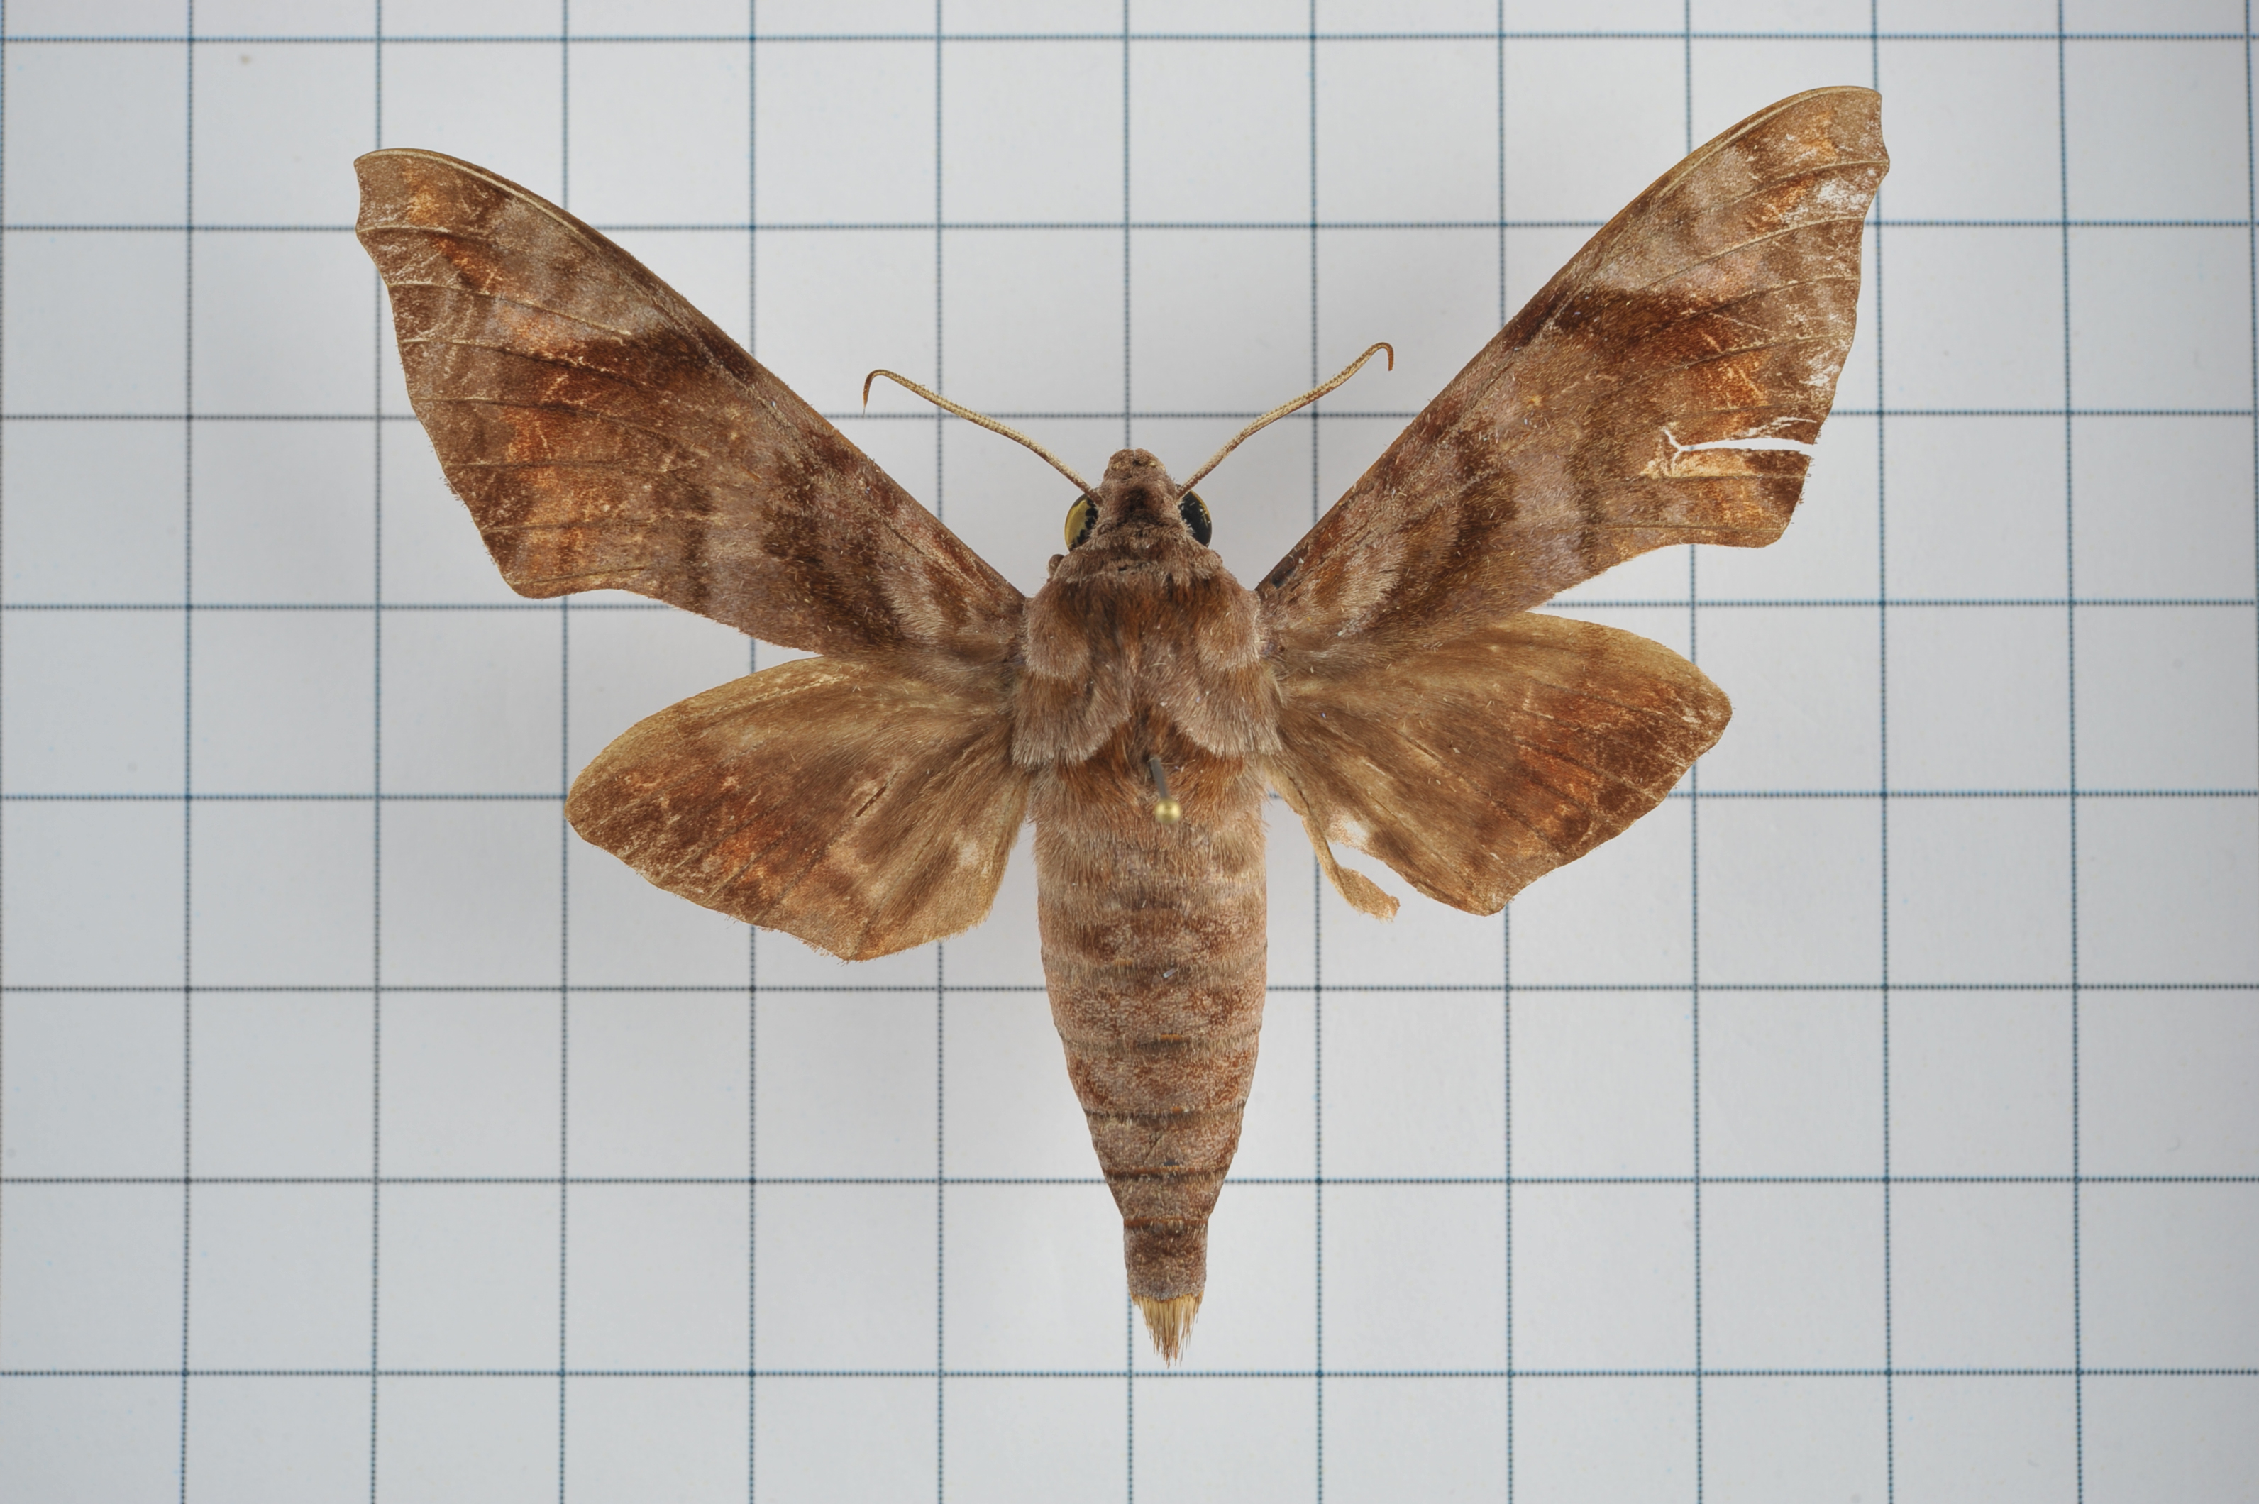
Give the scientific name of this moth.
Acosmeryx castanea
